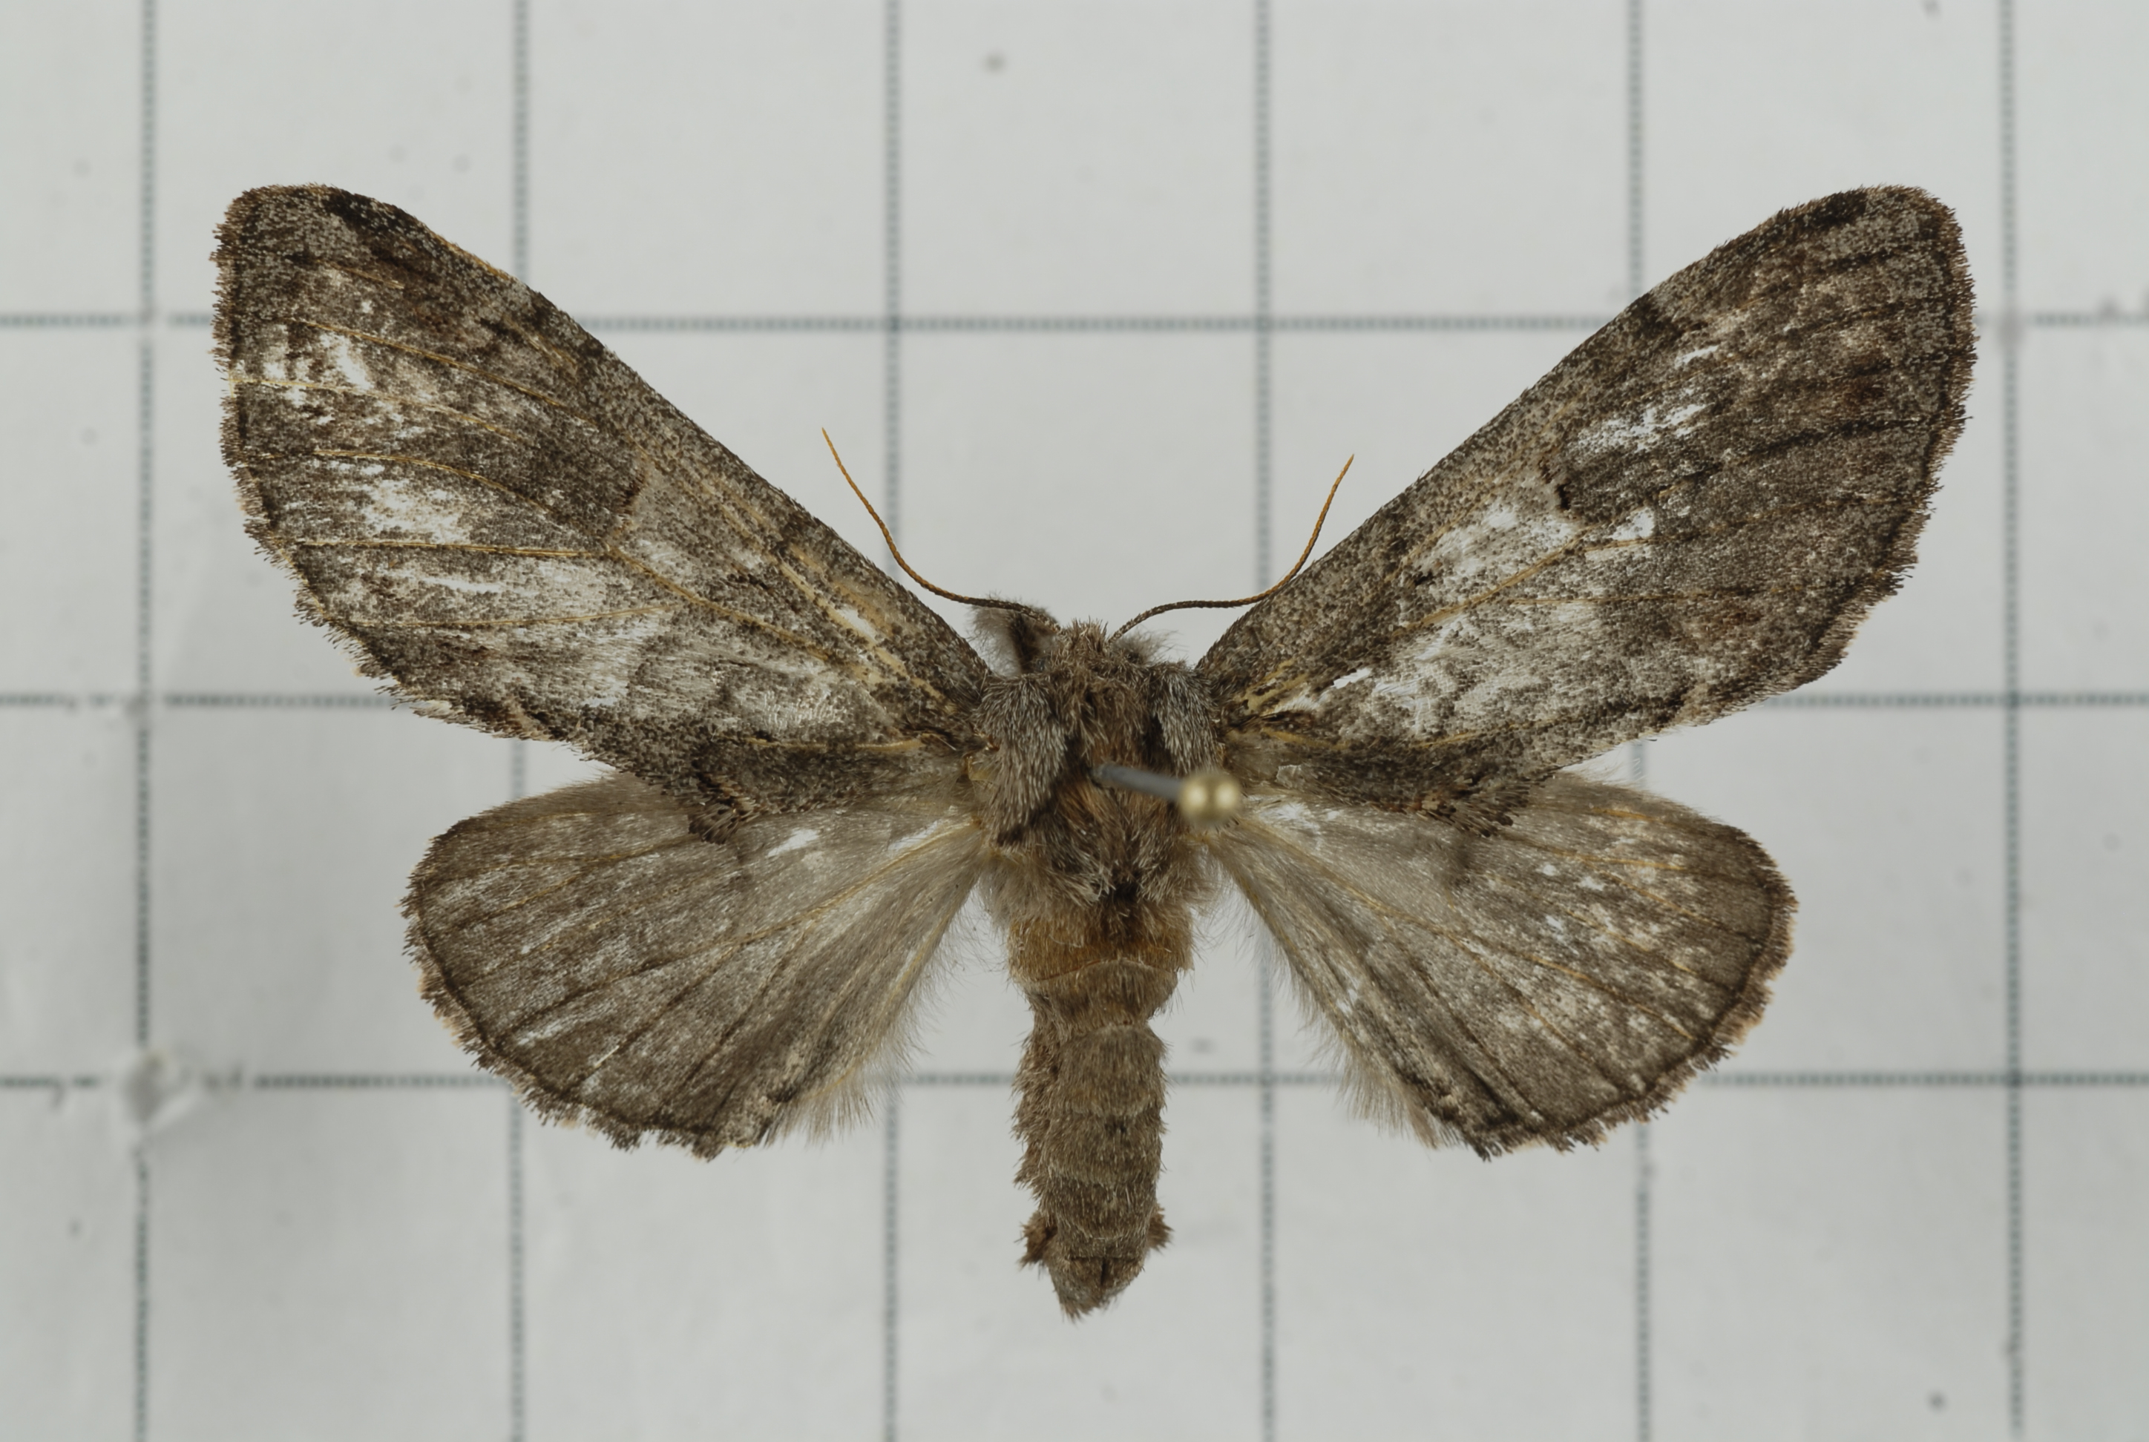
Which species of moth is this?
Notodonta griseotincta
